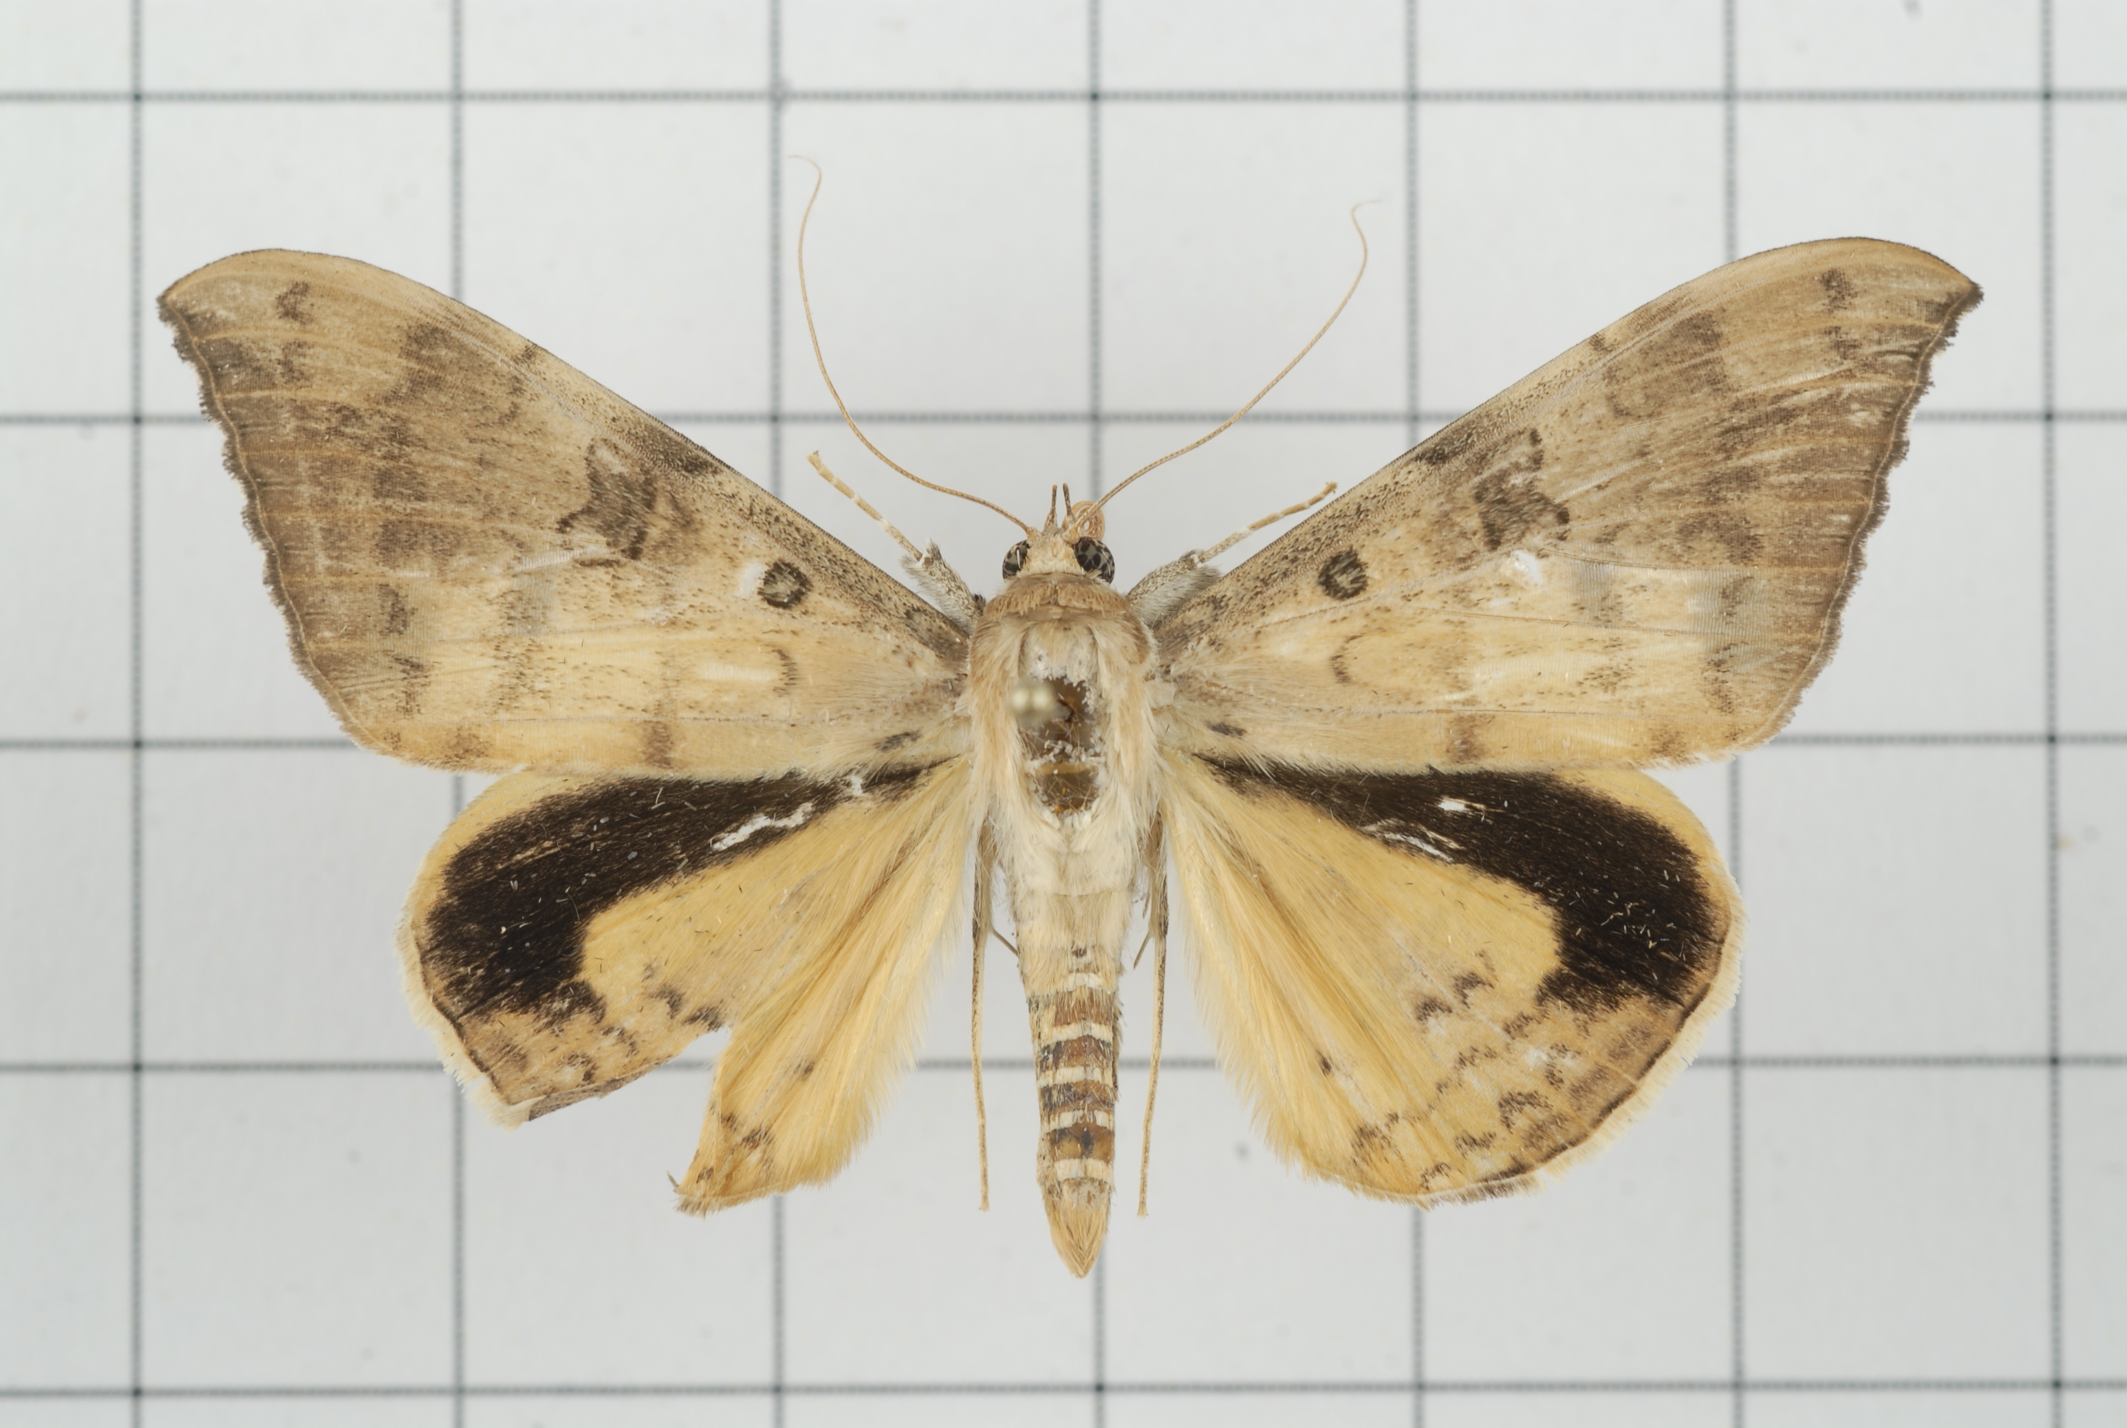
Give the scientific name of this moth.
Oxyodes scrobiculata
